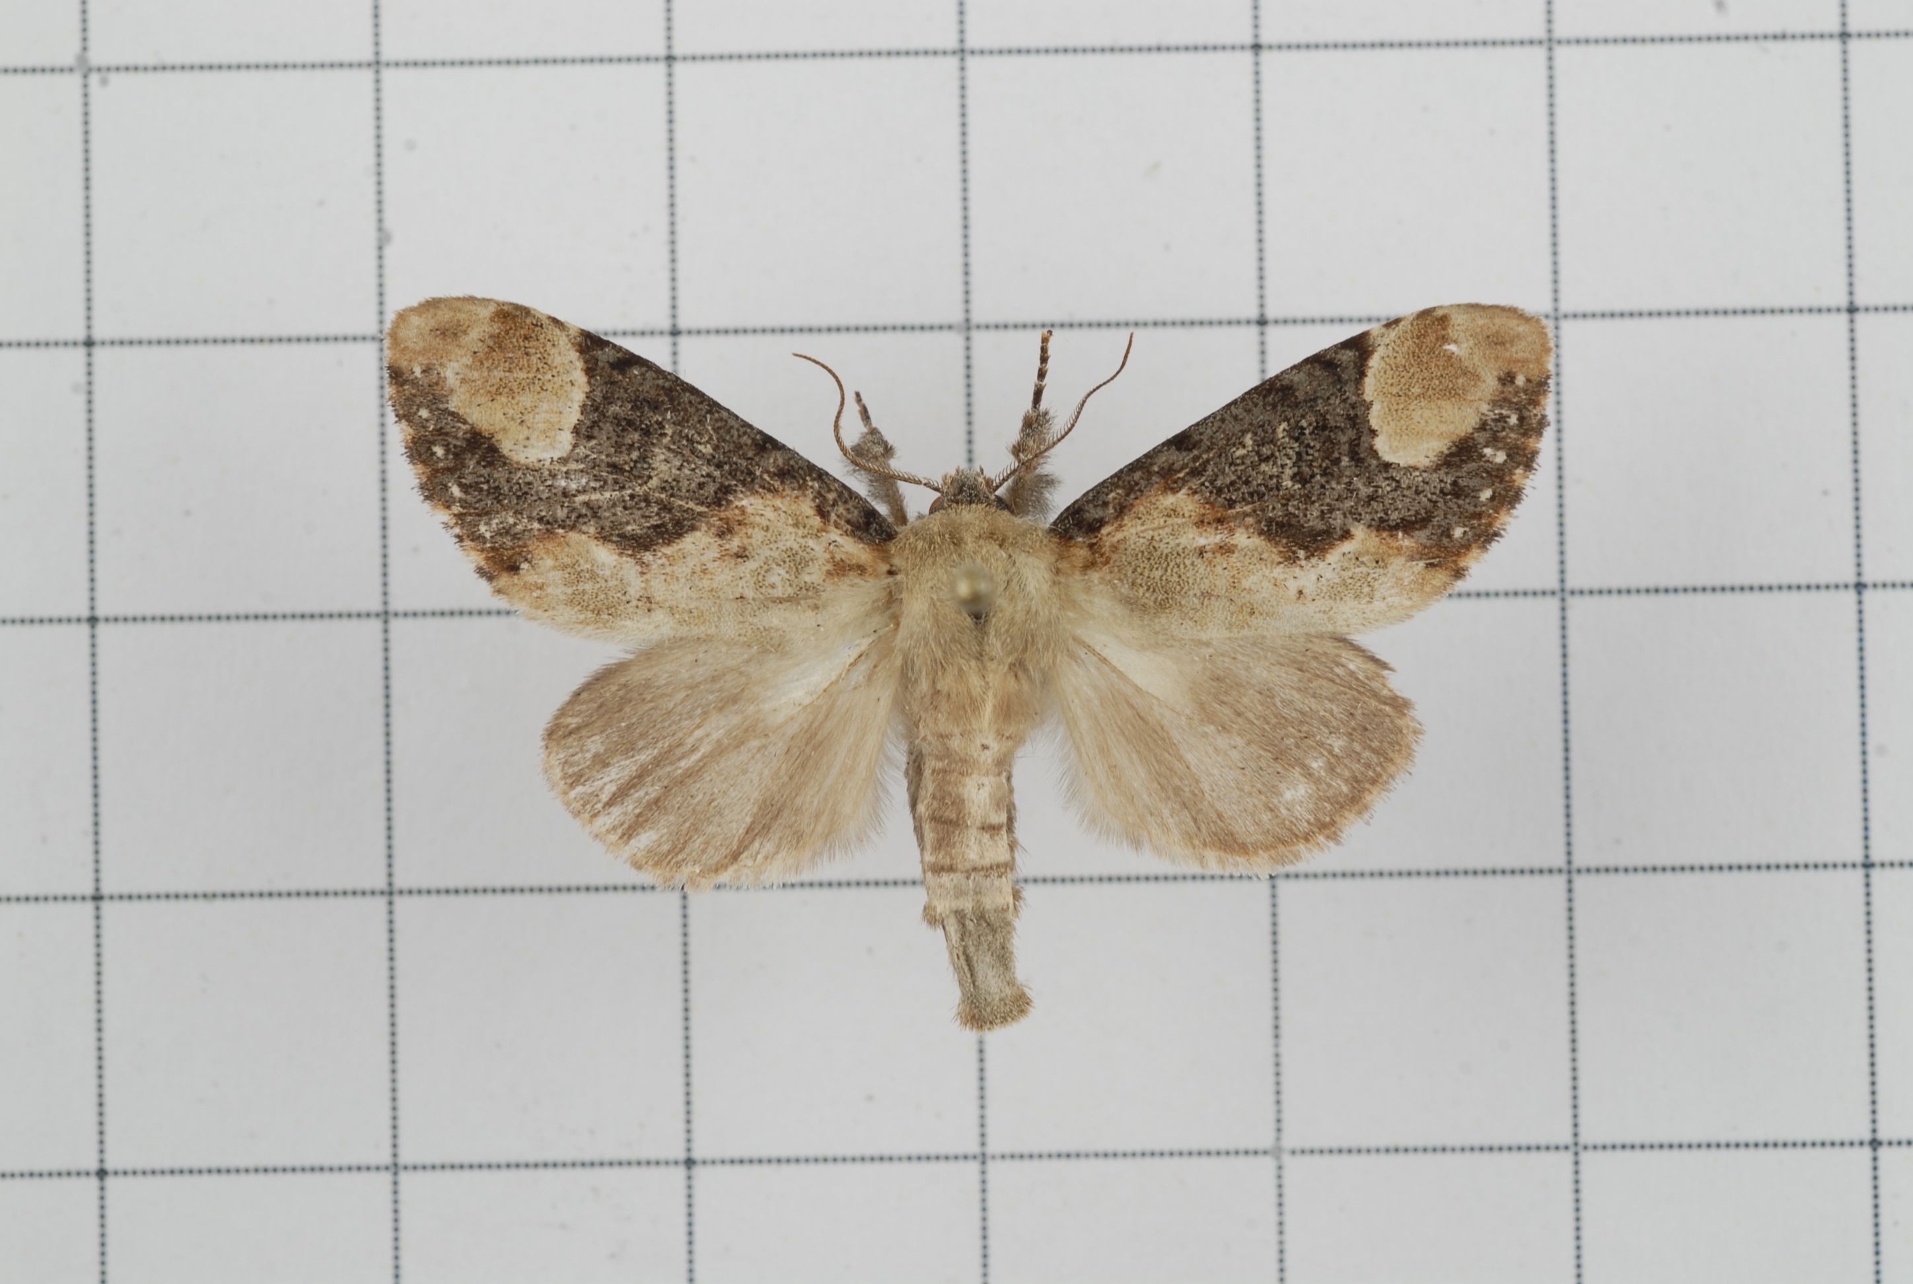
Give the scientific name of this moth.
Formofentonia orbifer rotundata
